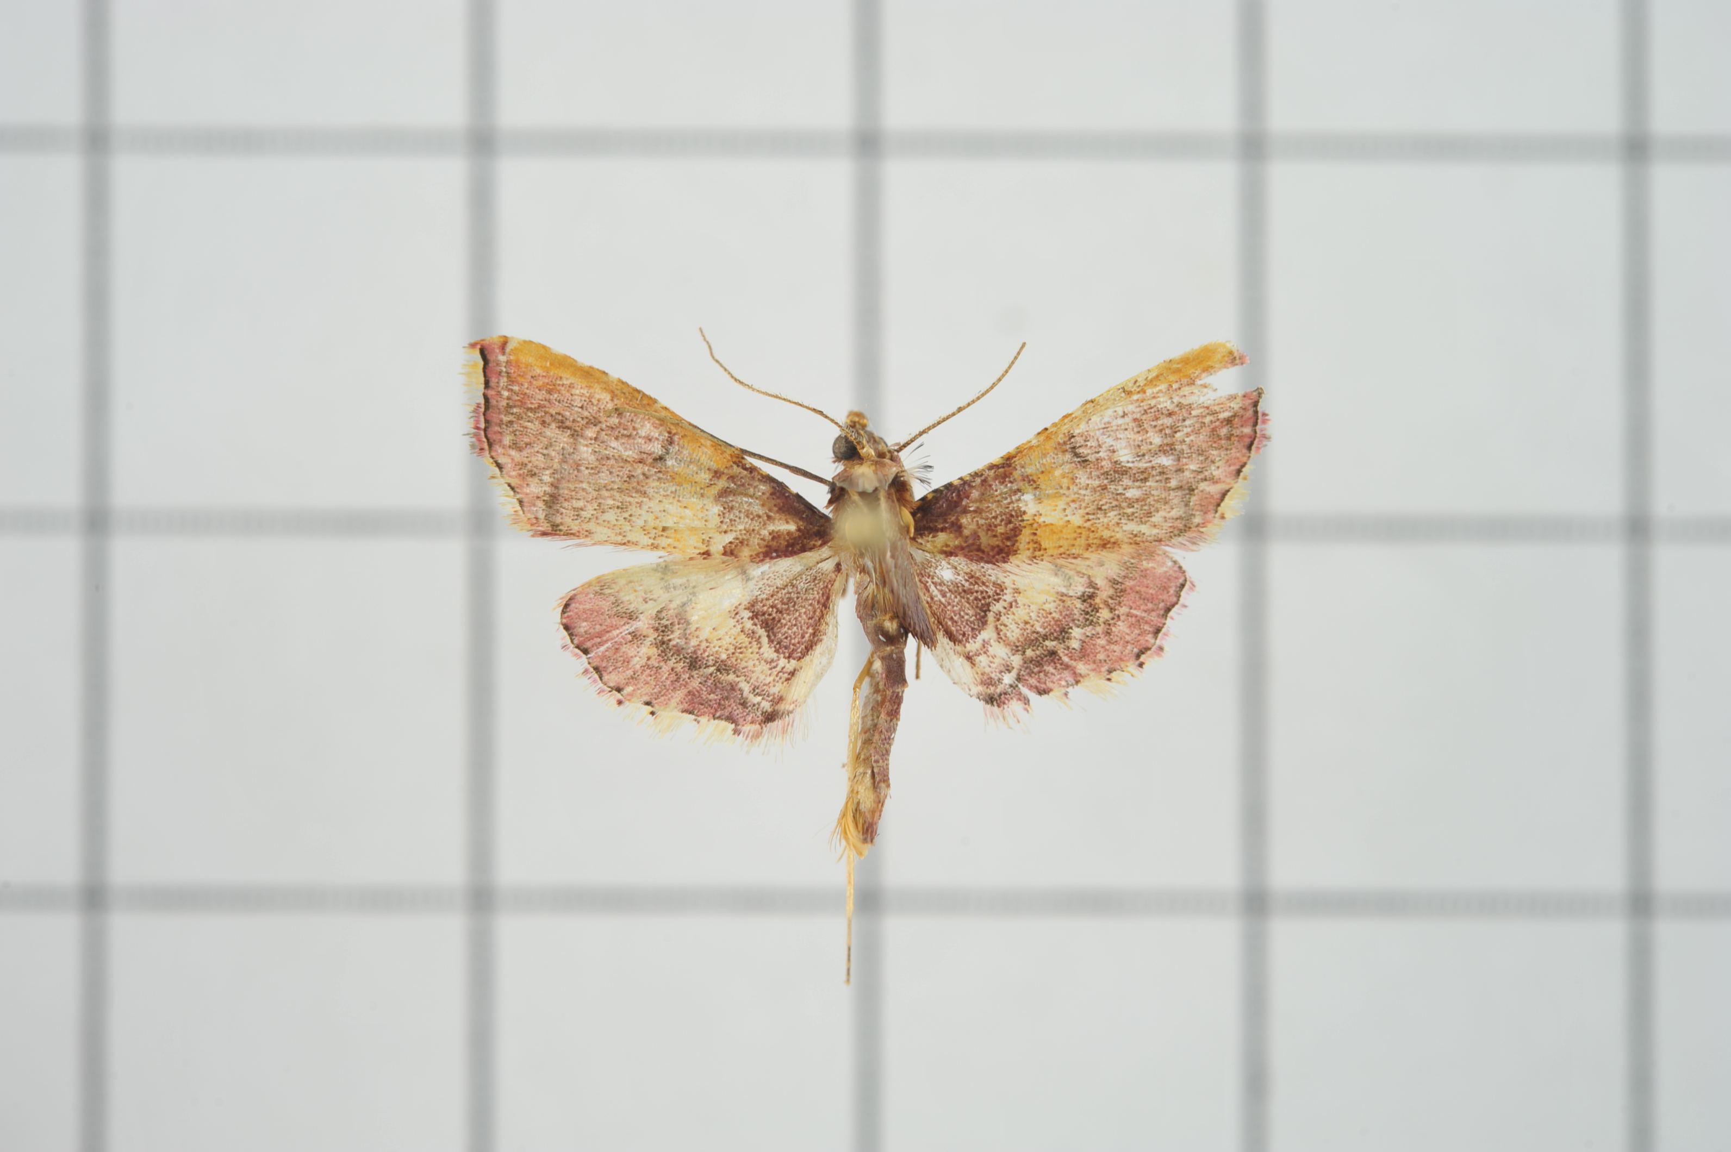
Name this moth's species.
Endotricha olivacealis
